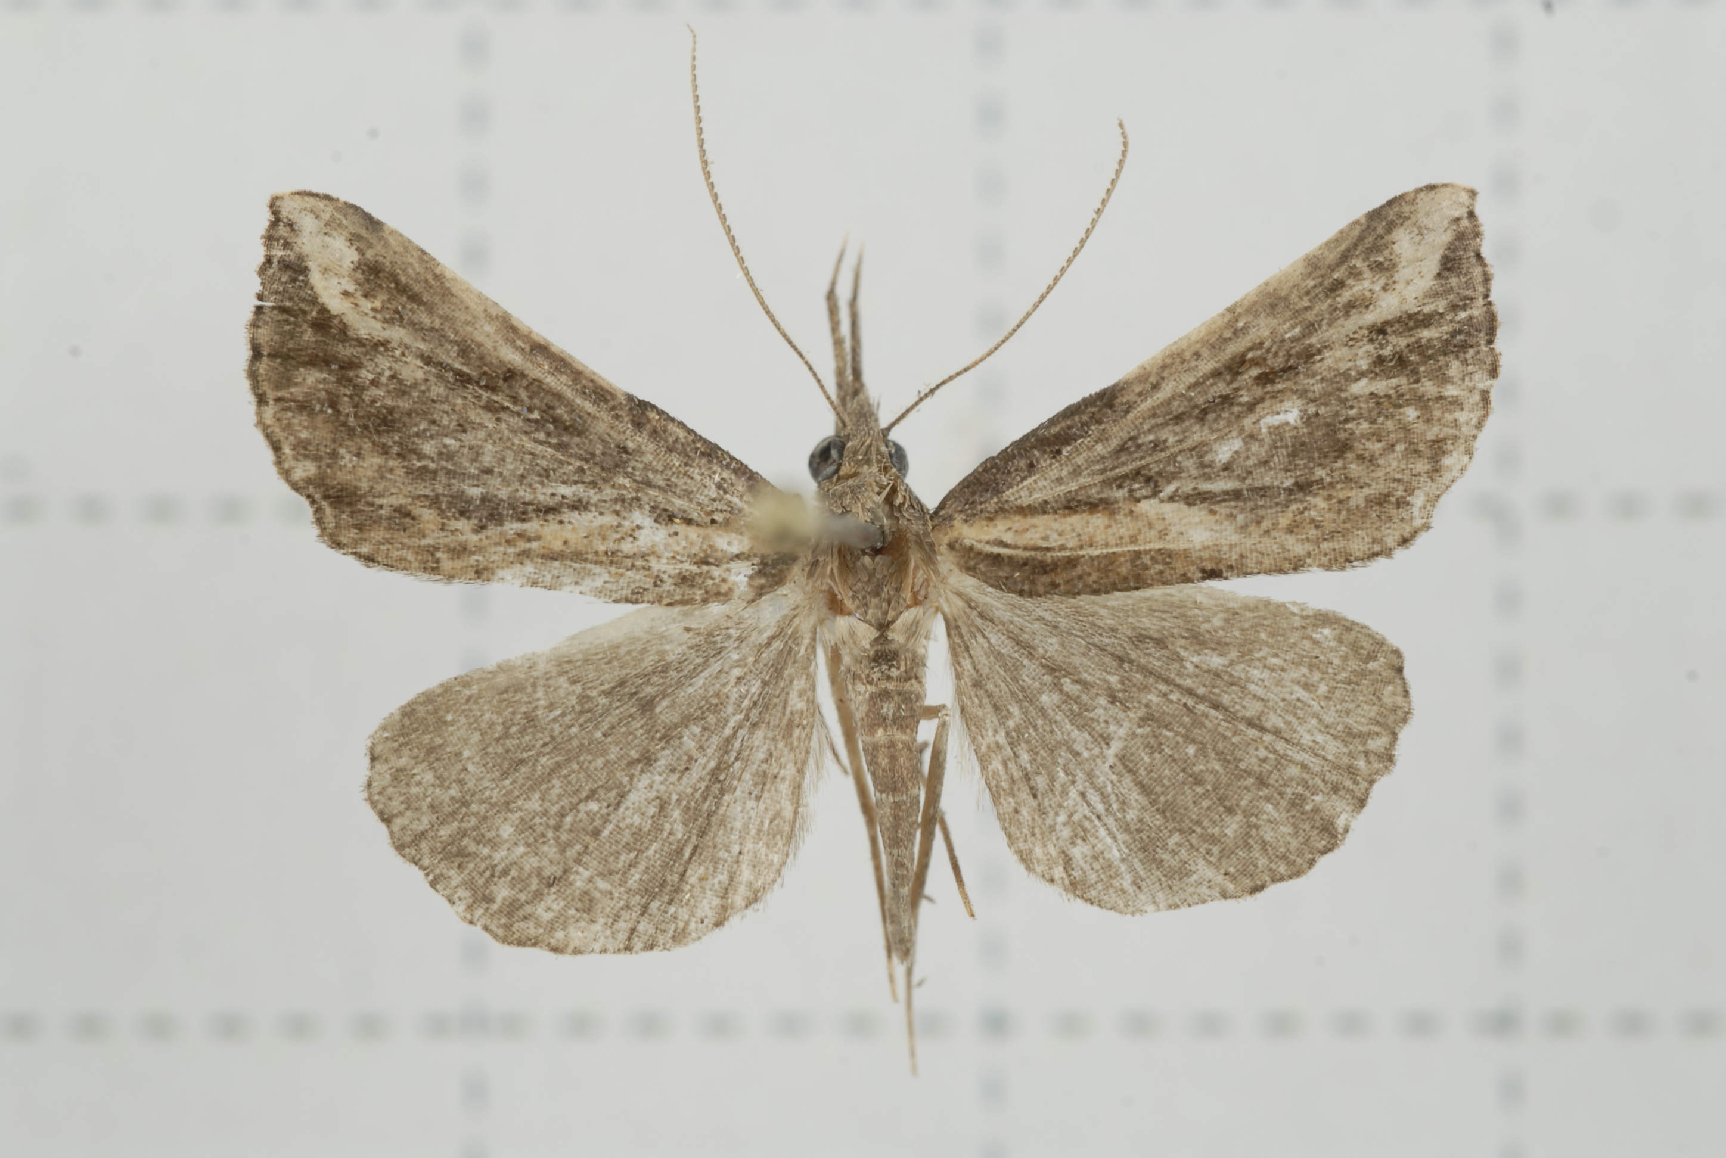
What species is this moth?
Hypena kanshireiensis
